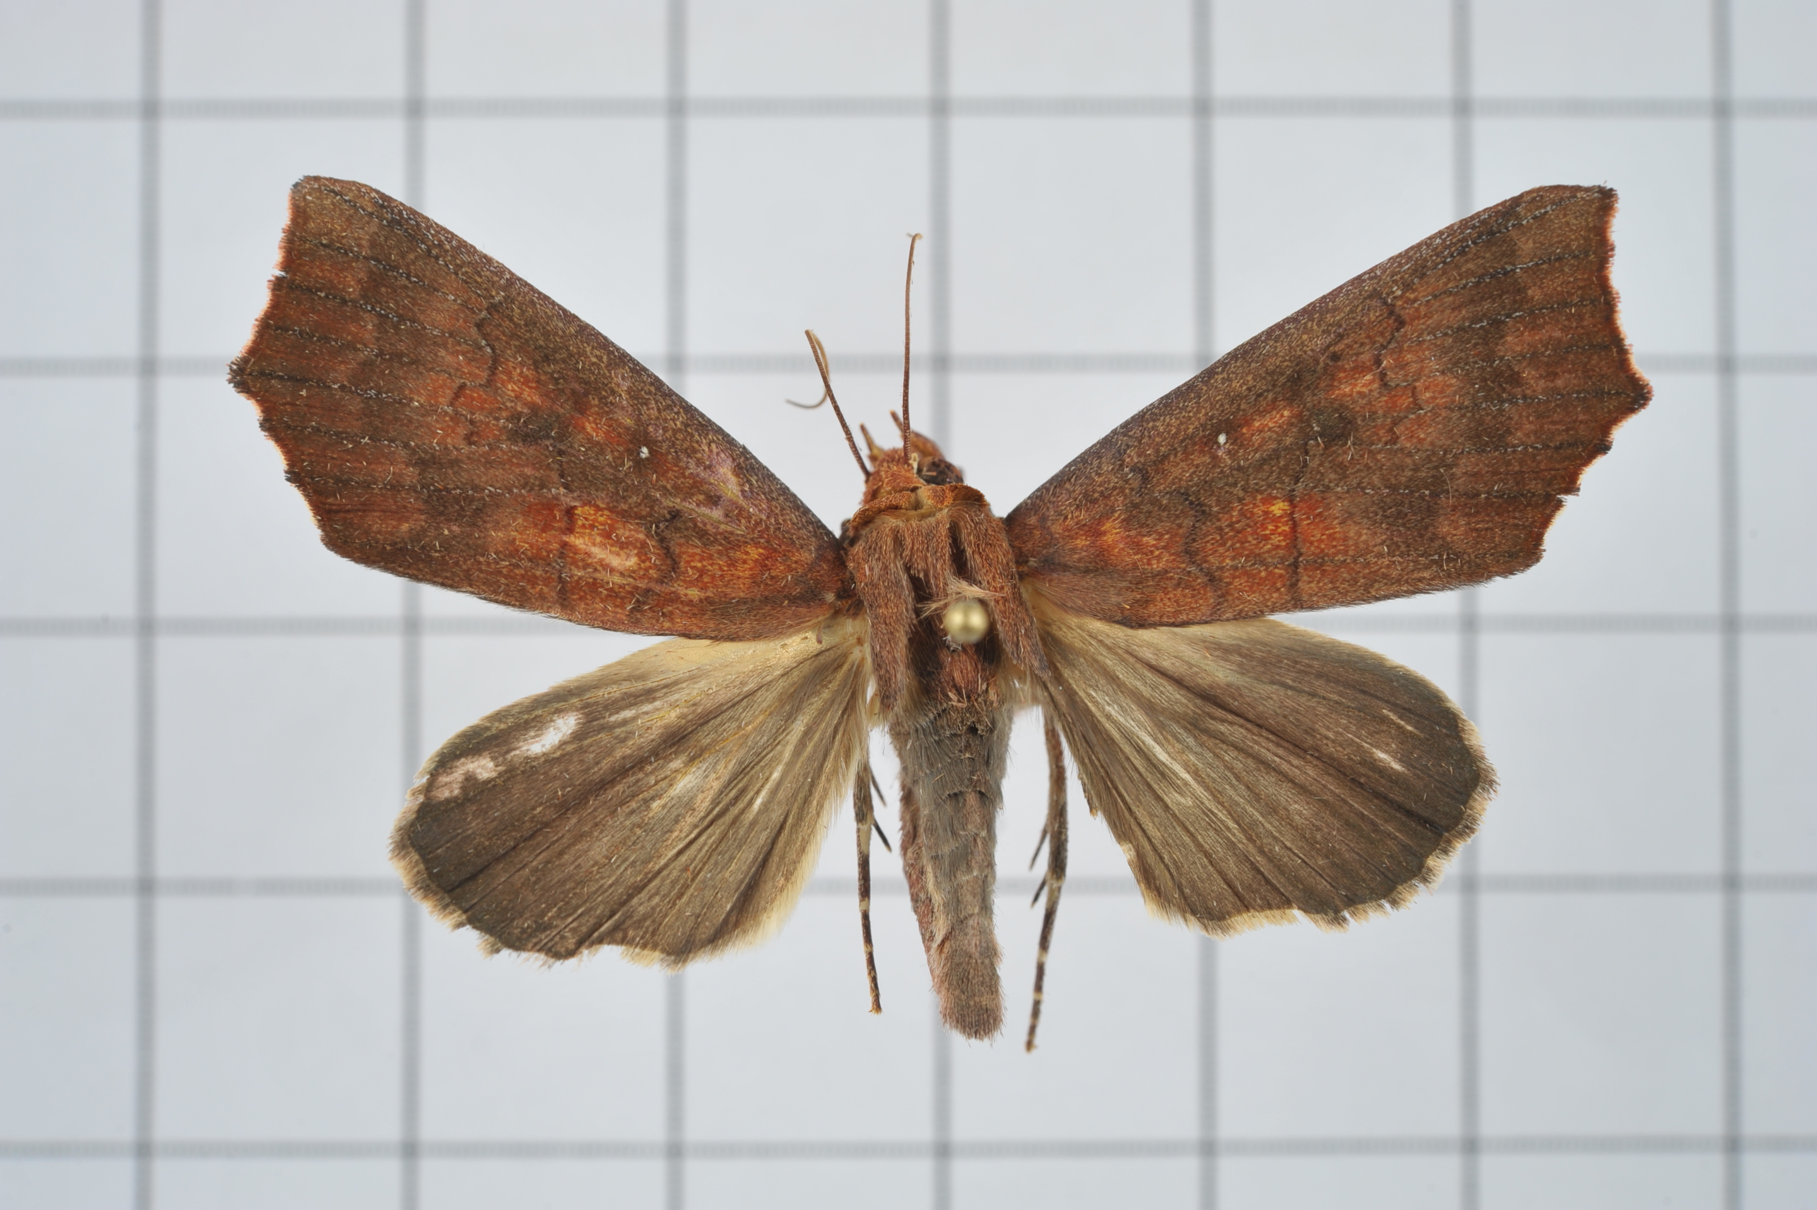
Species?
Rusicada privata
